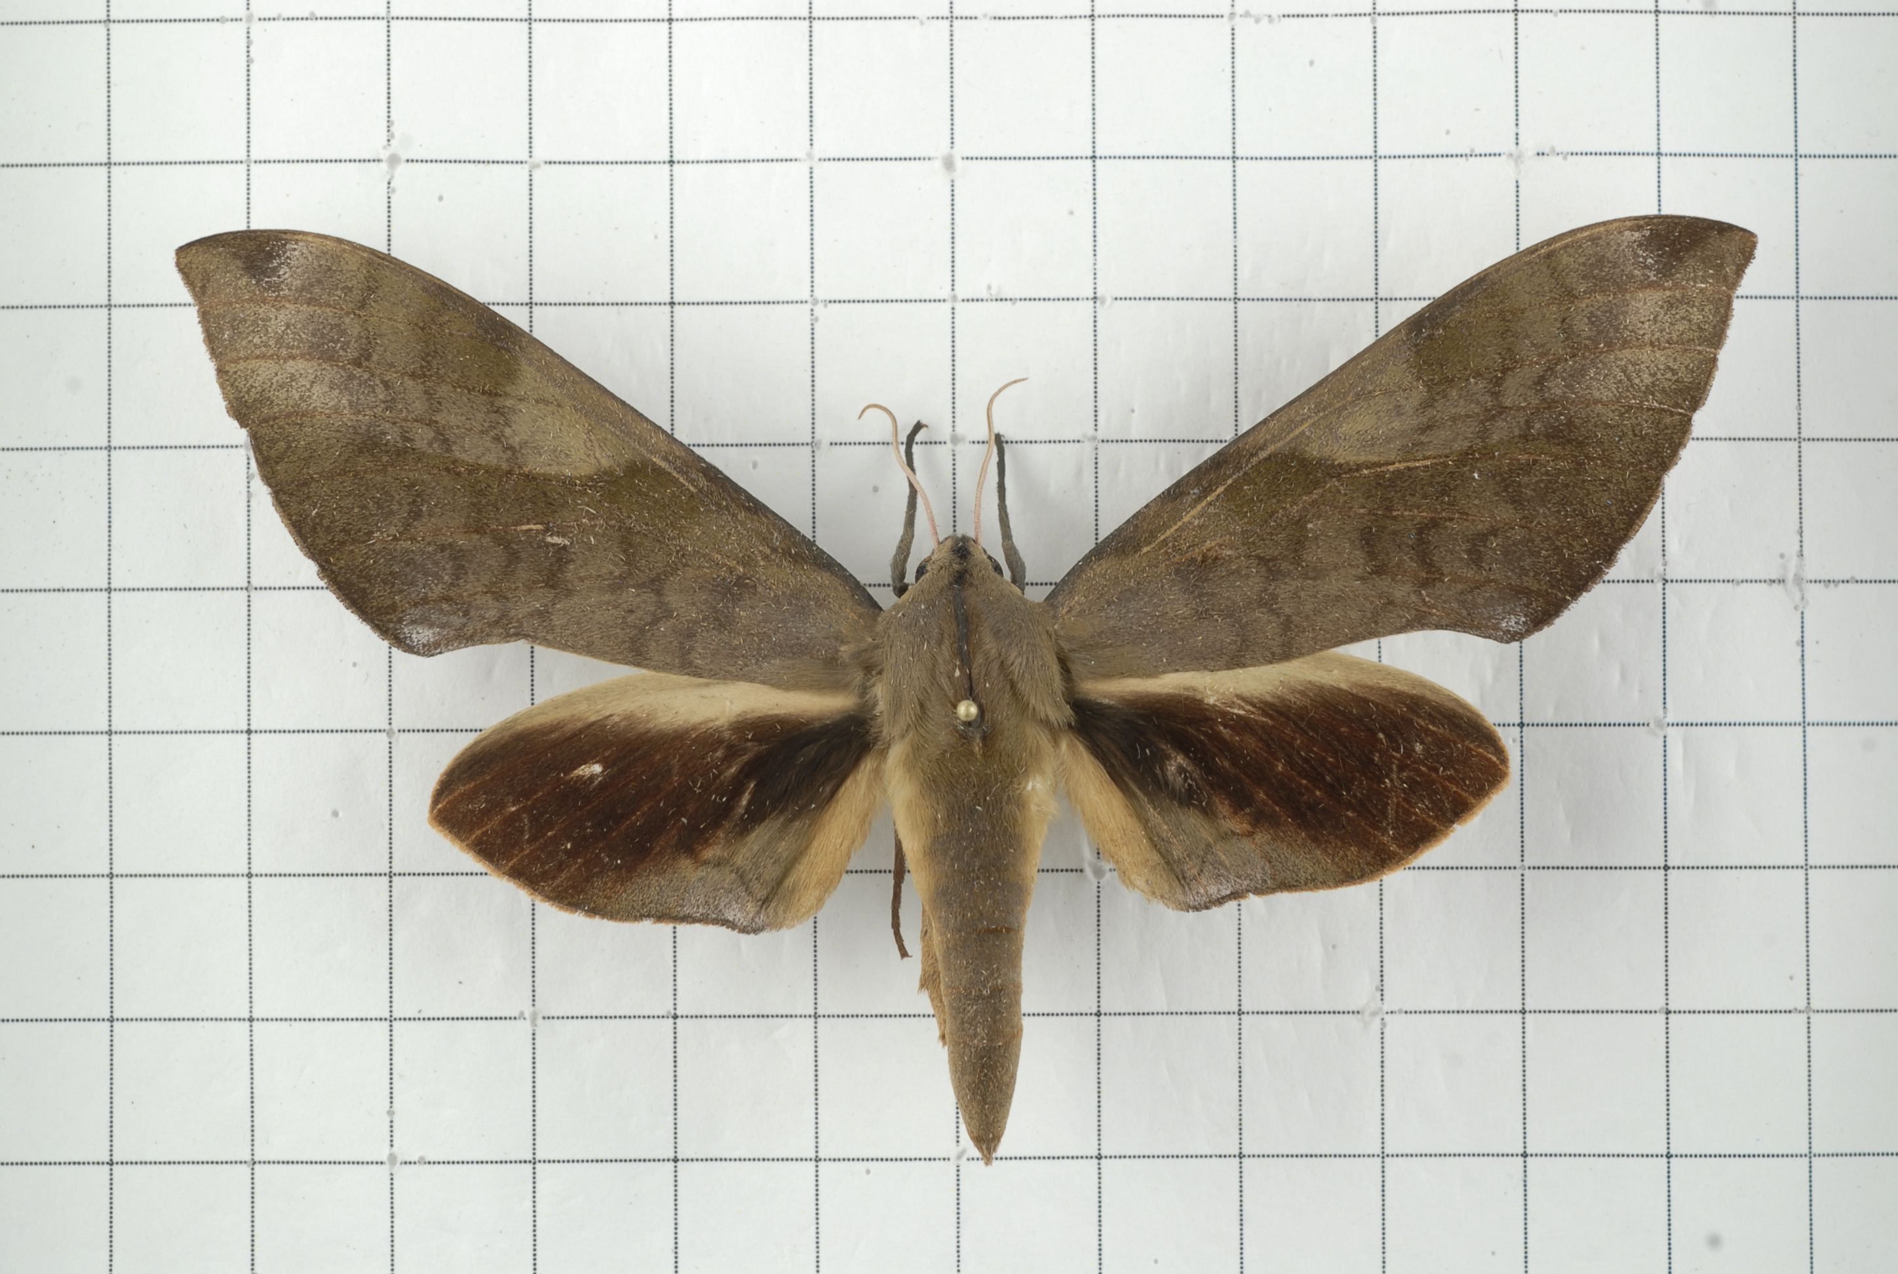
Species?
Clanis bilineata formosana
